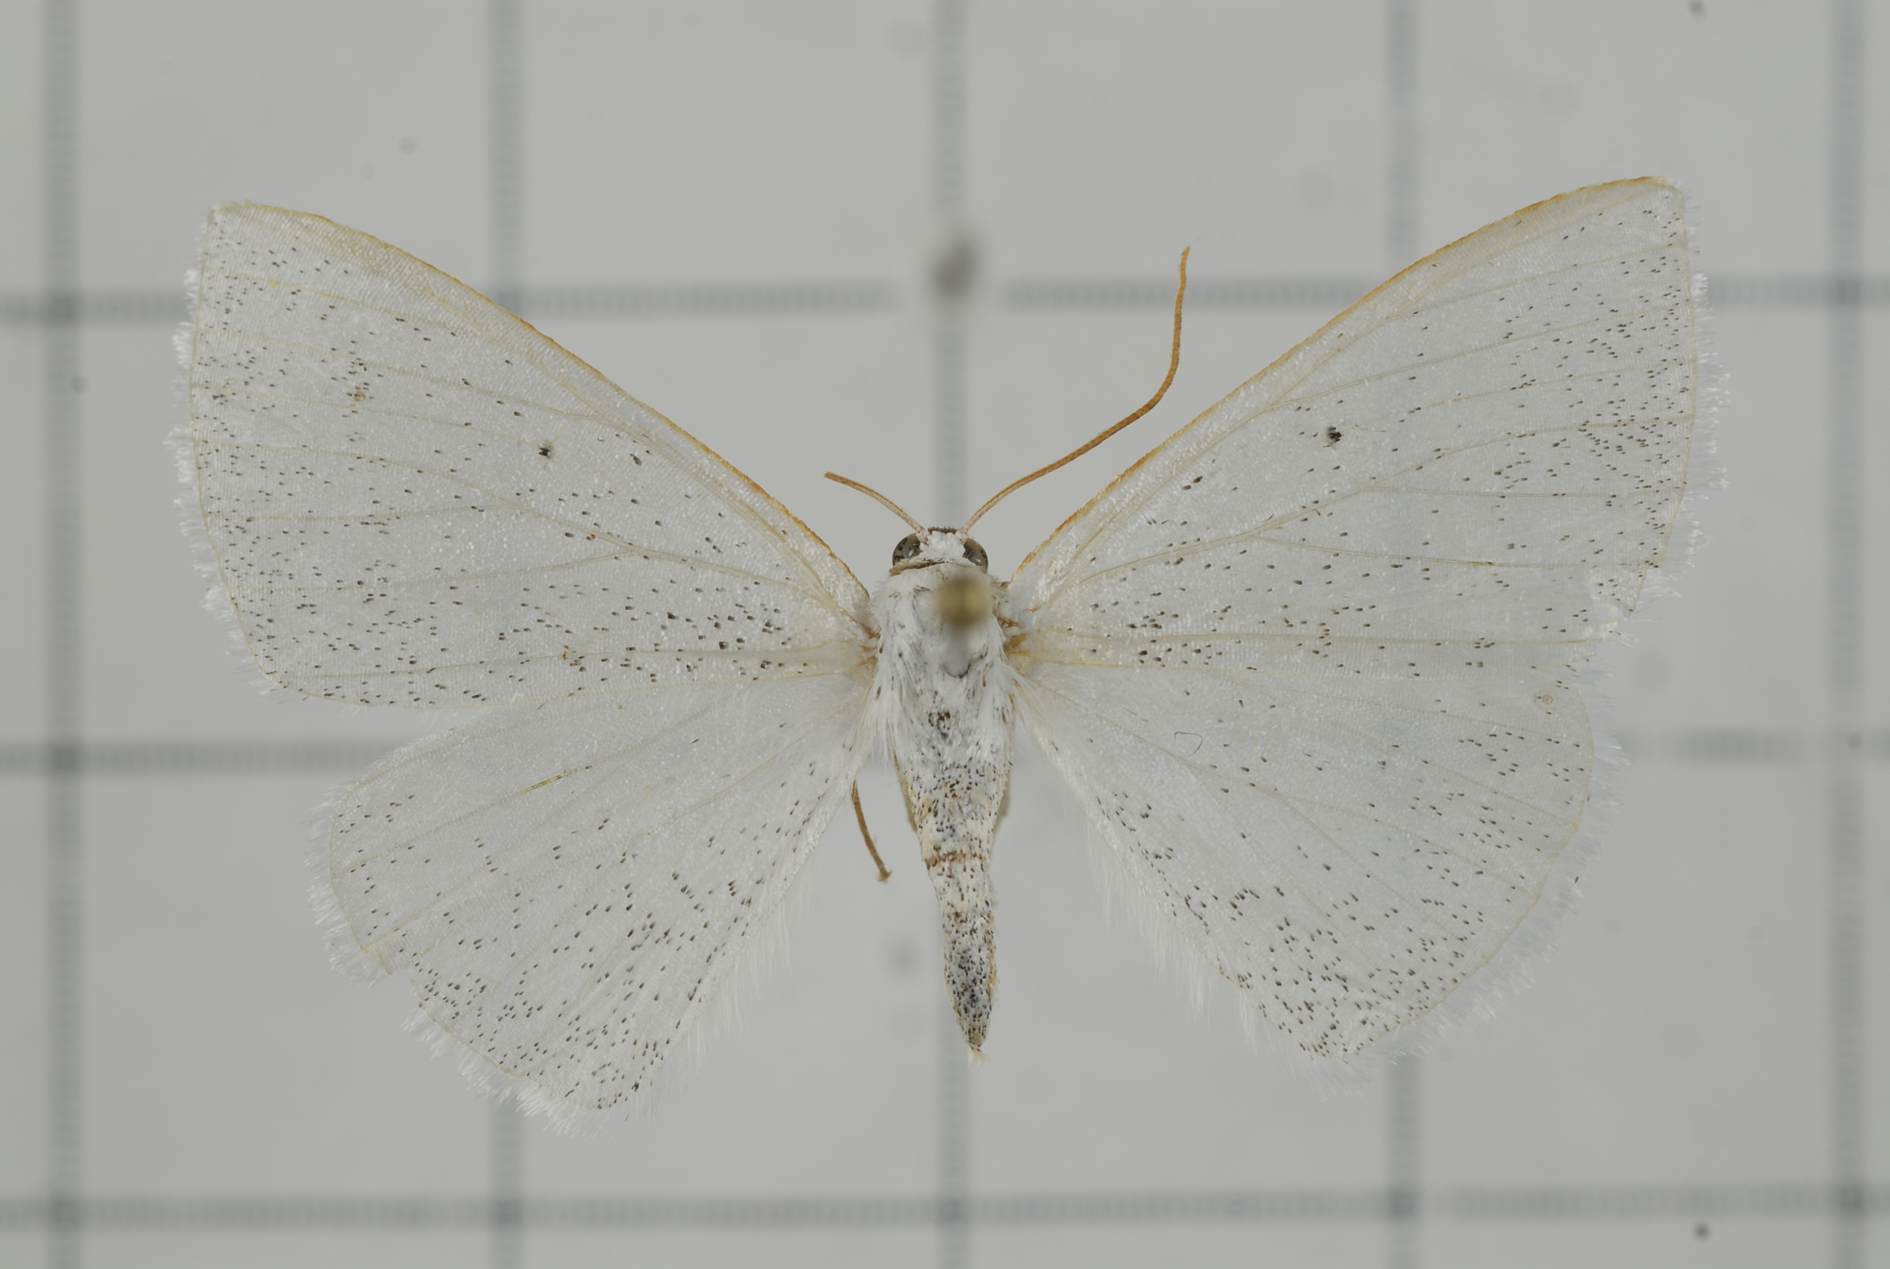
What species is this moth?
Lomographa anoxys
